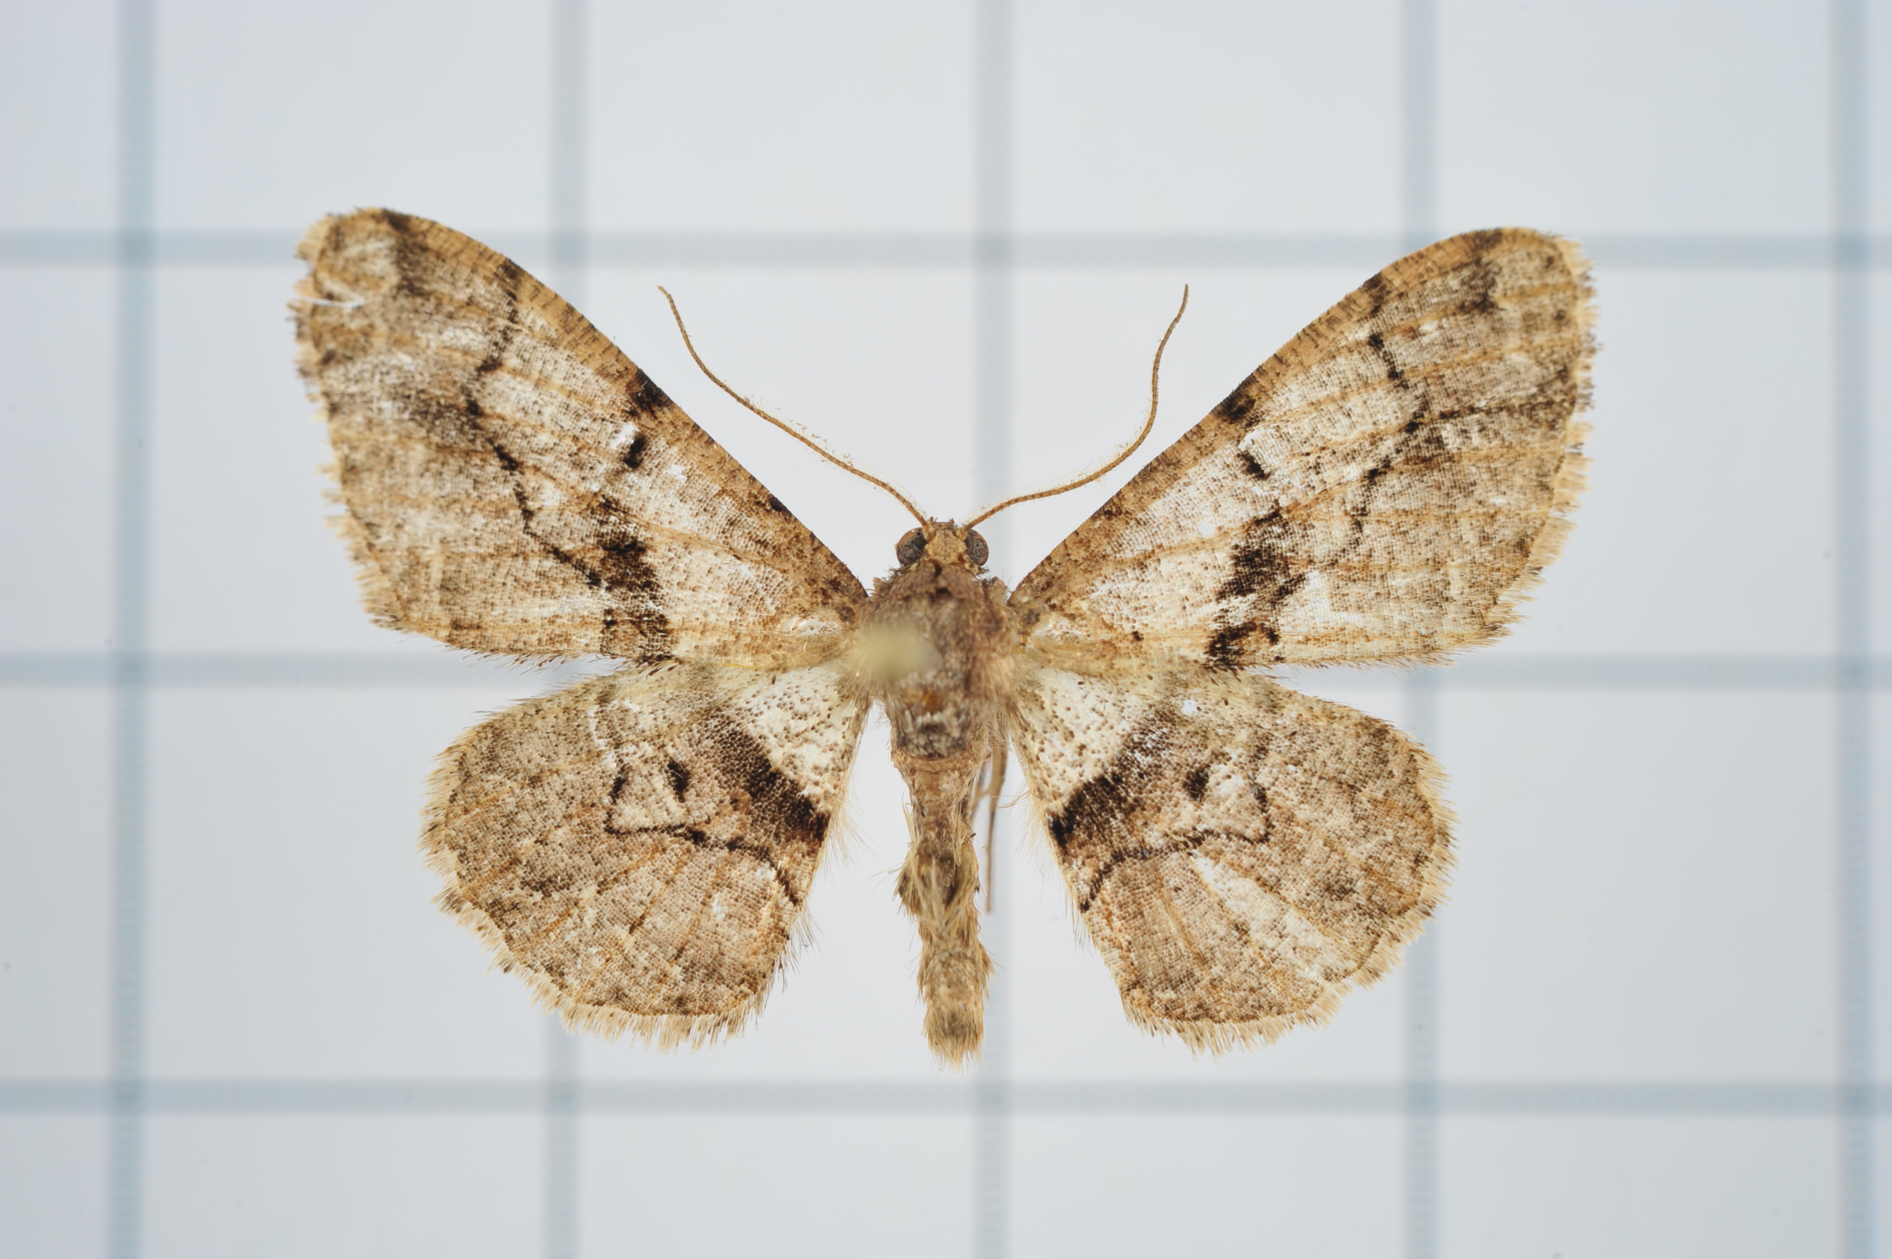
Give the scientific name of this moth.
Satoblephara owadai
